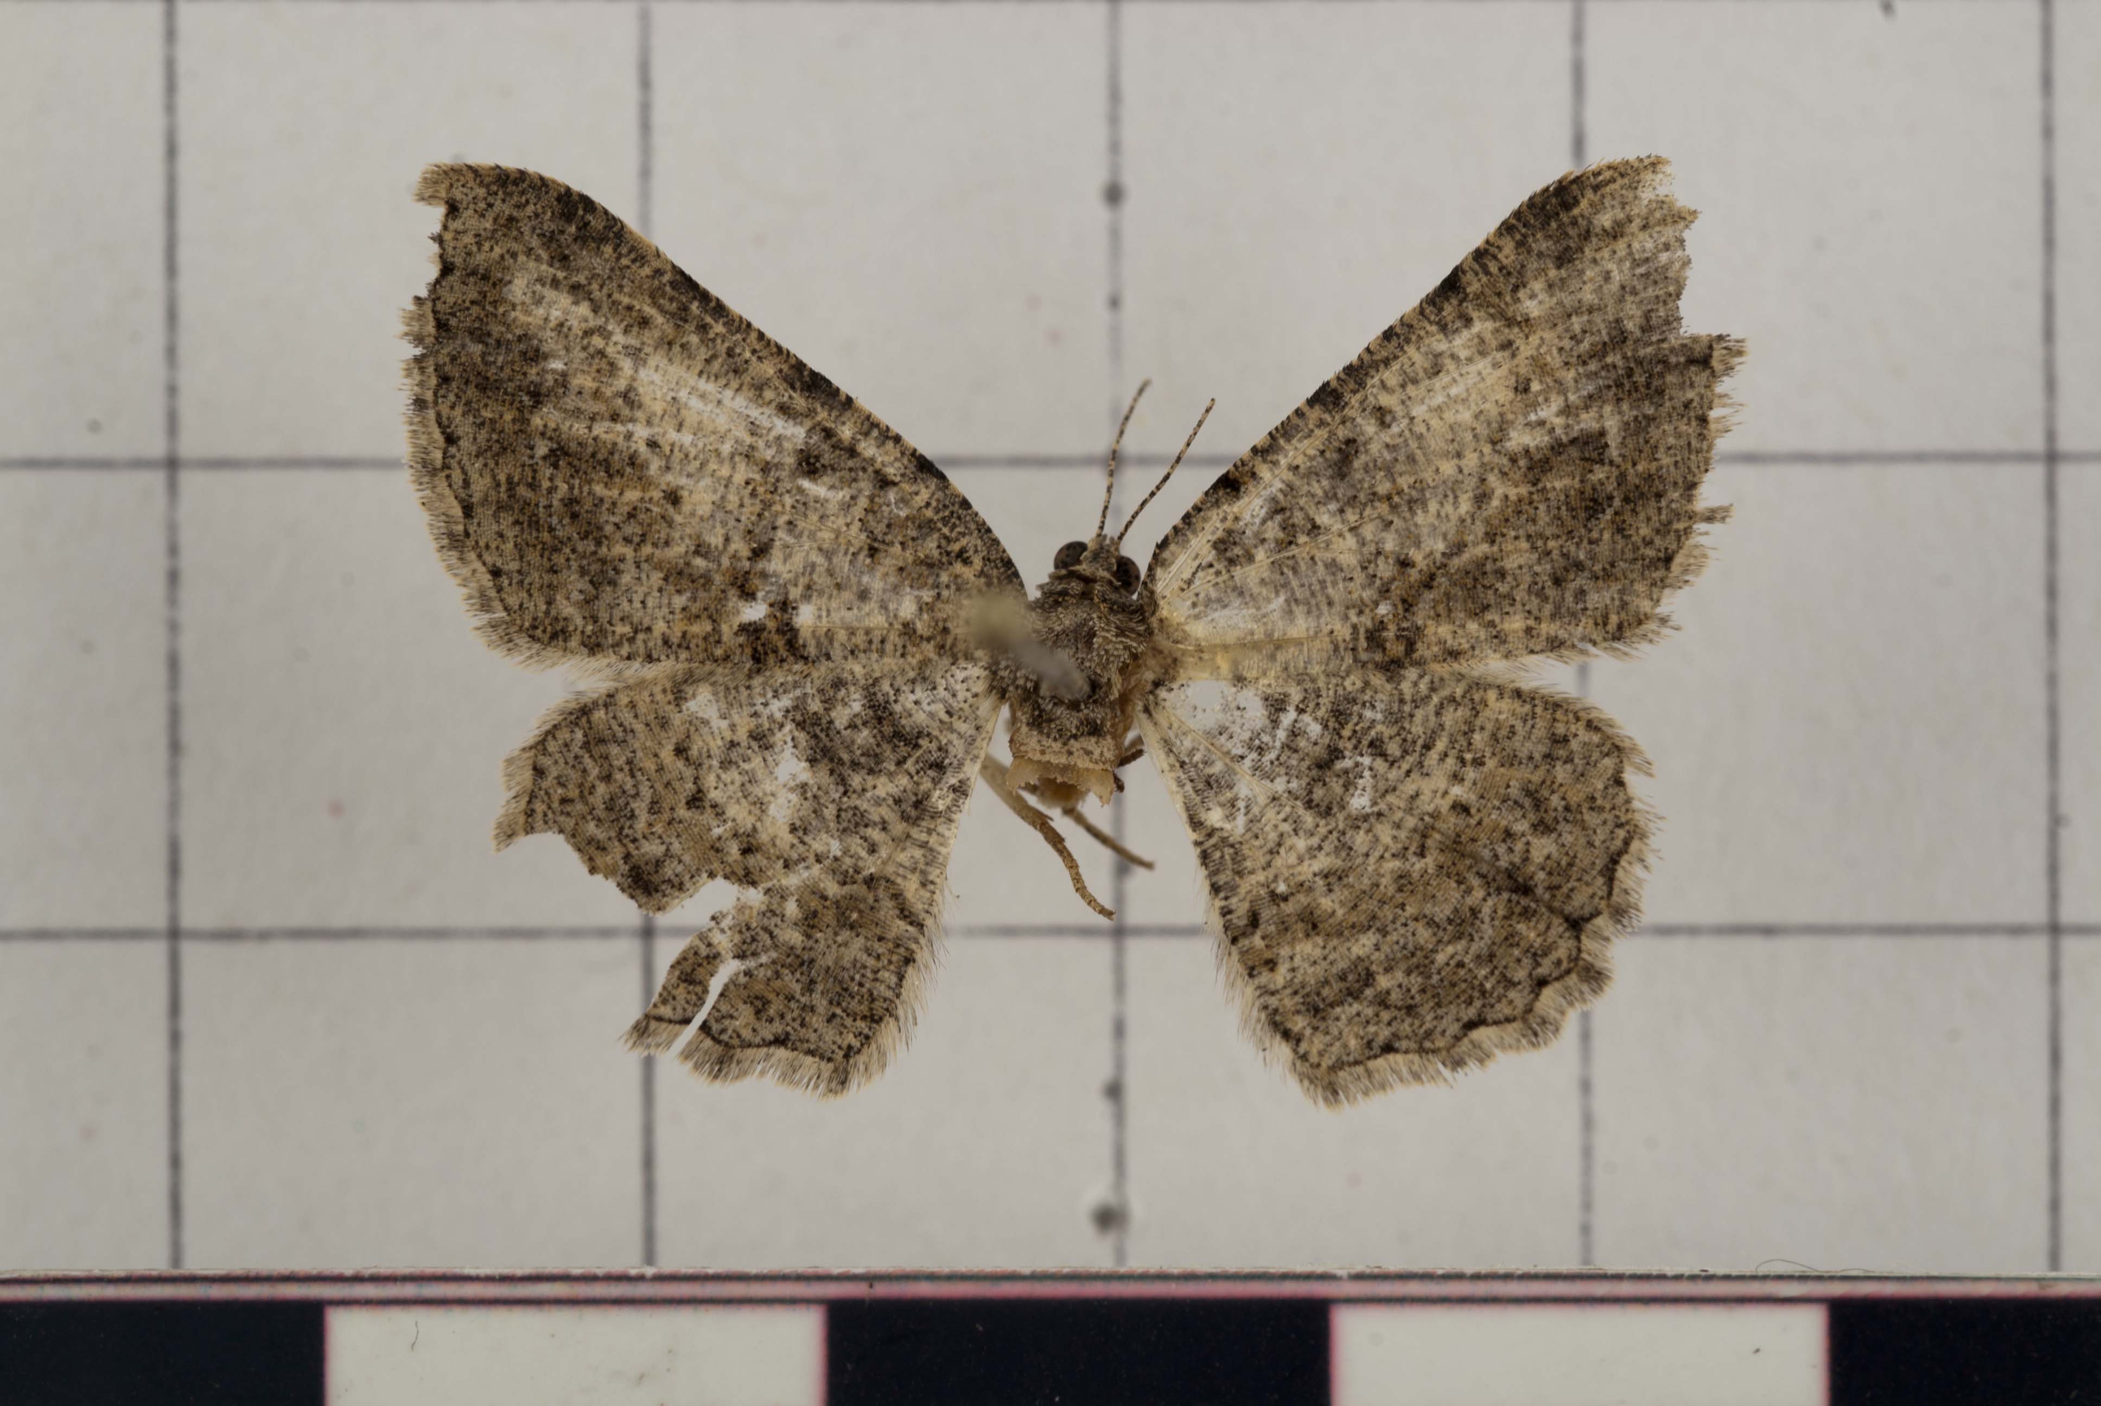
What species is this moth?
Psilalcis breta rantaizana
